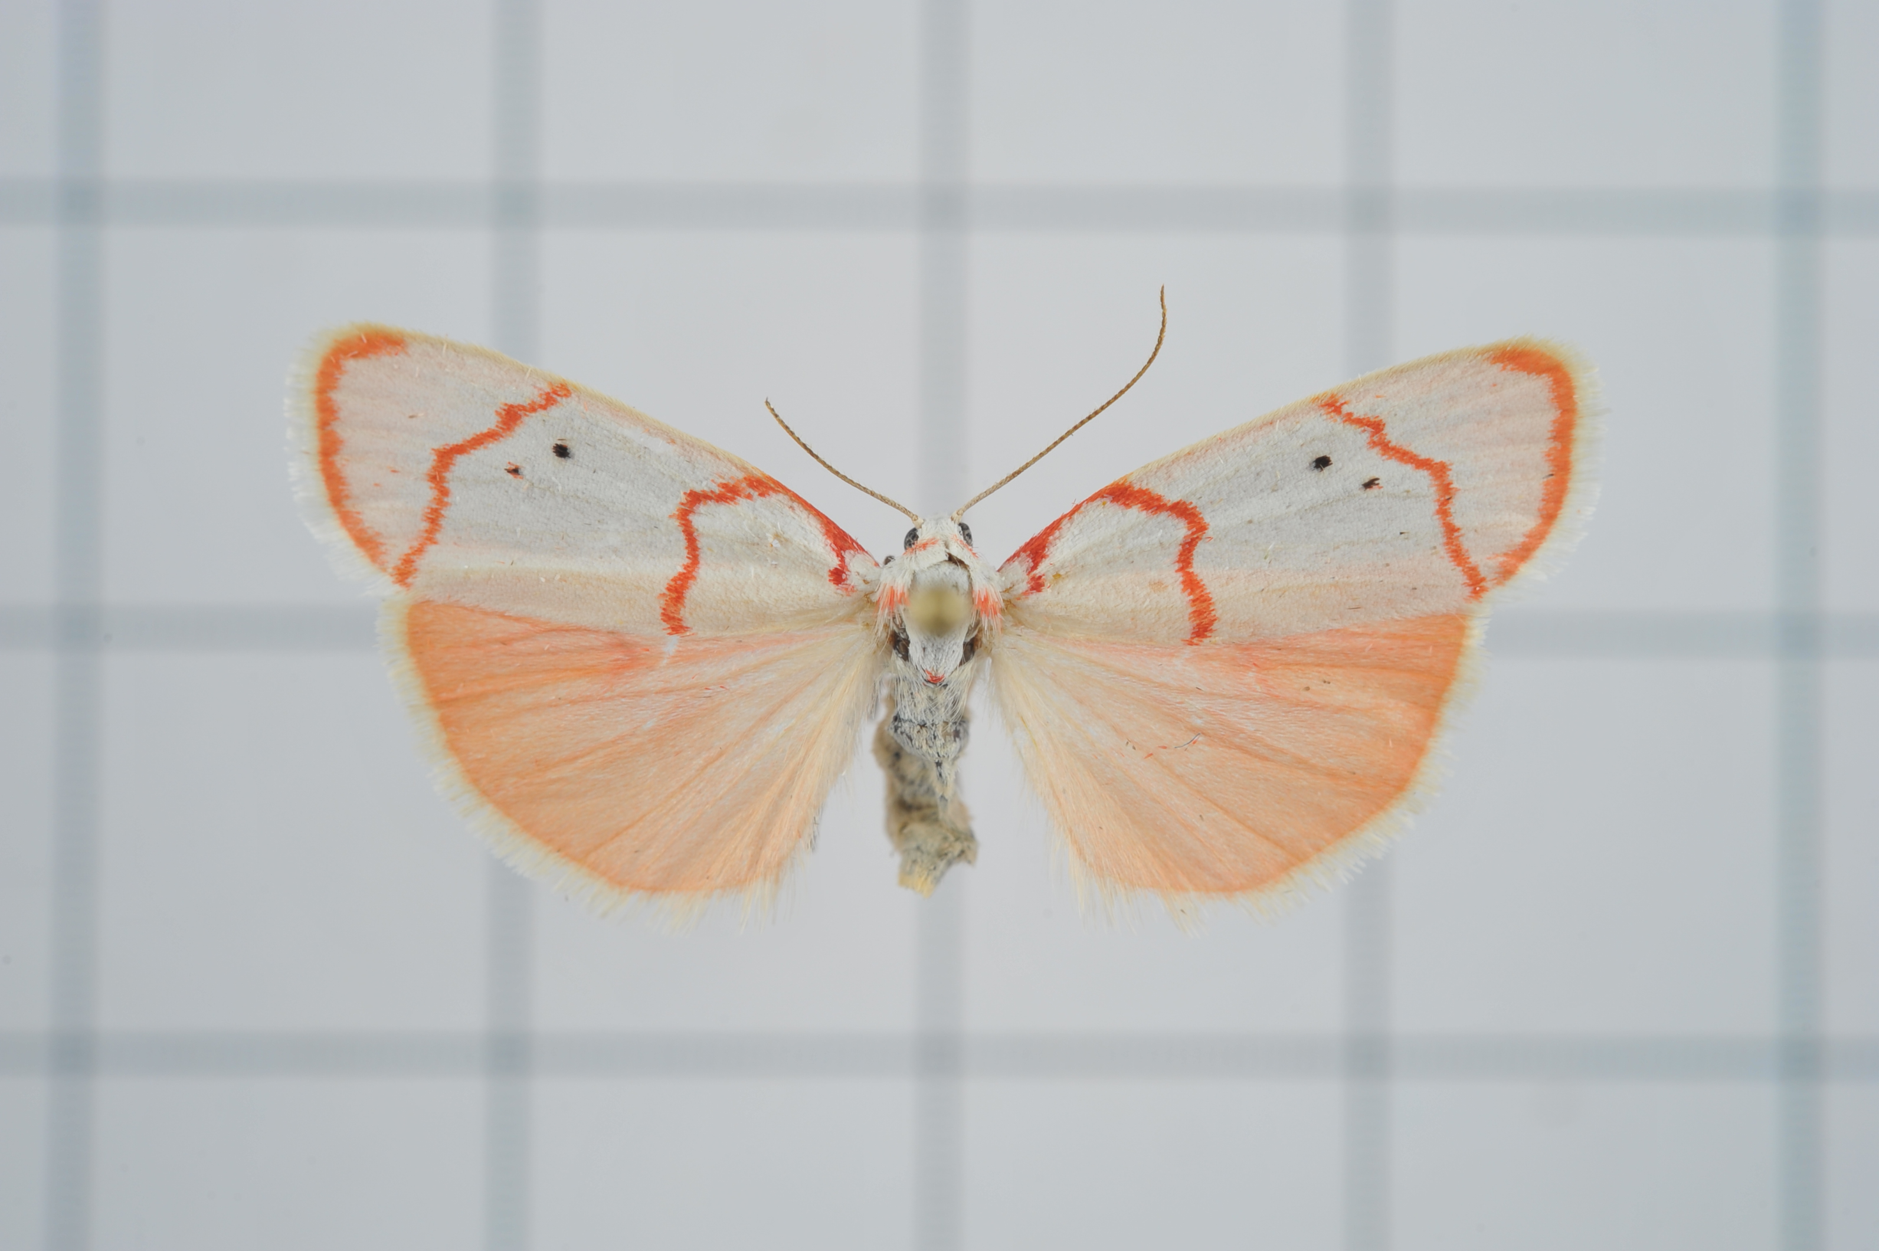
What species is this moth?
Cyana sanguinea
